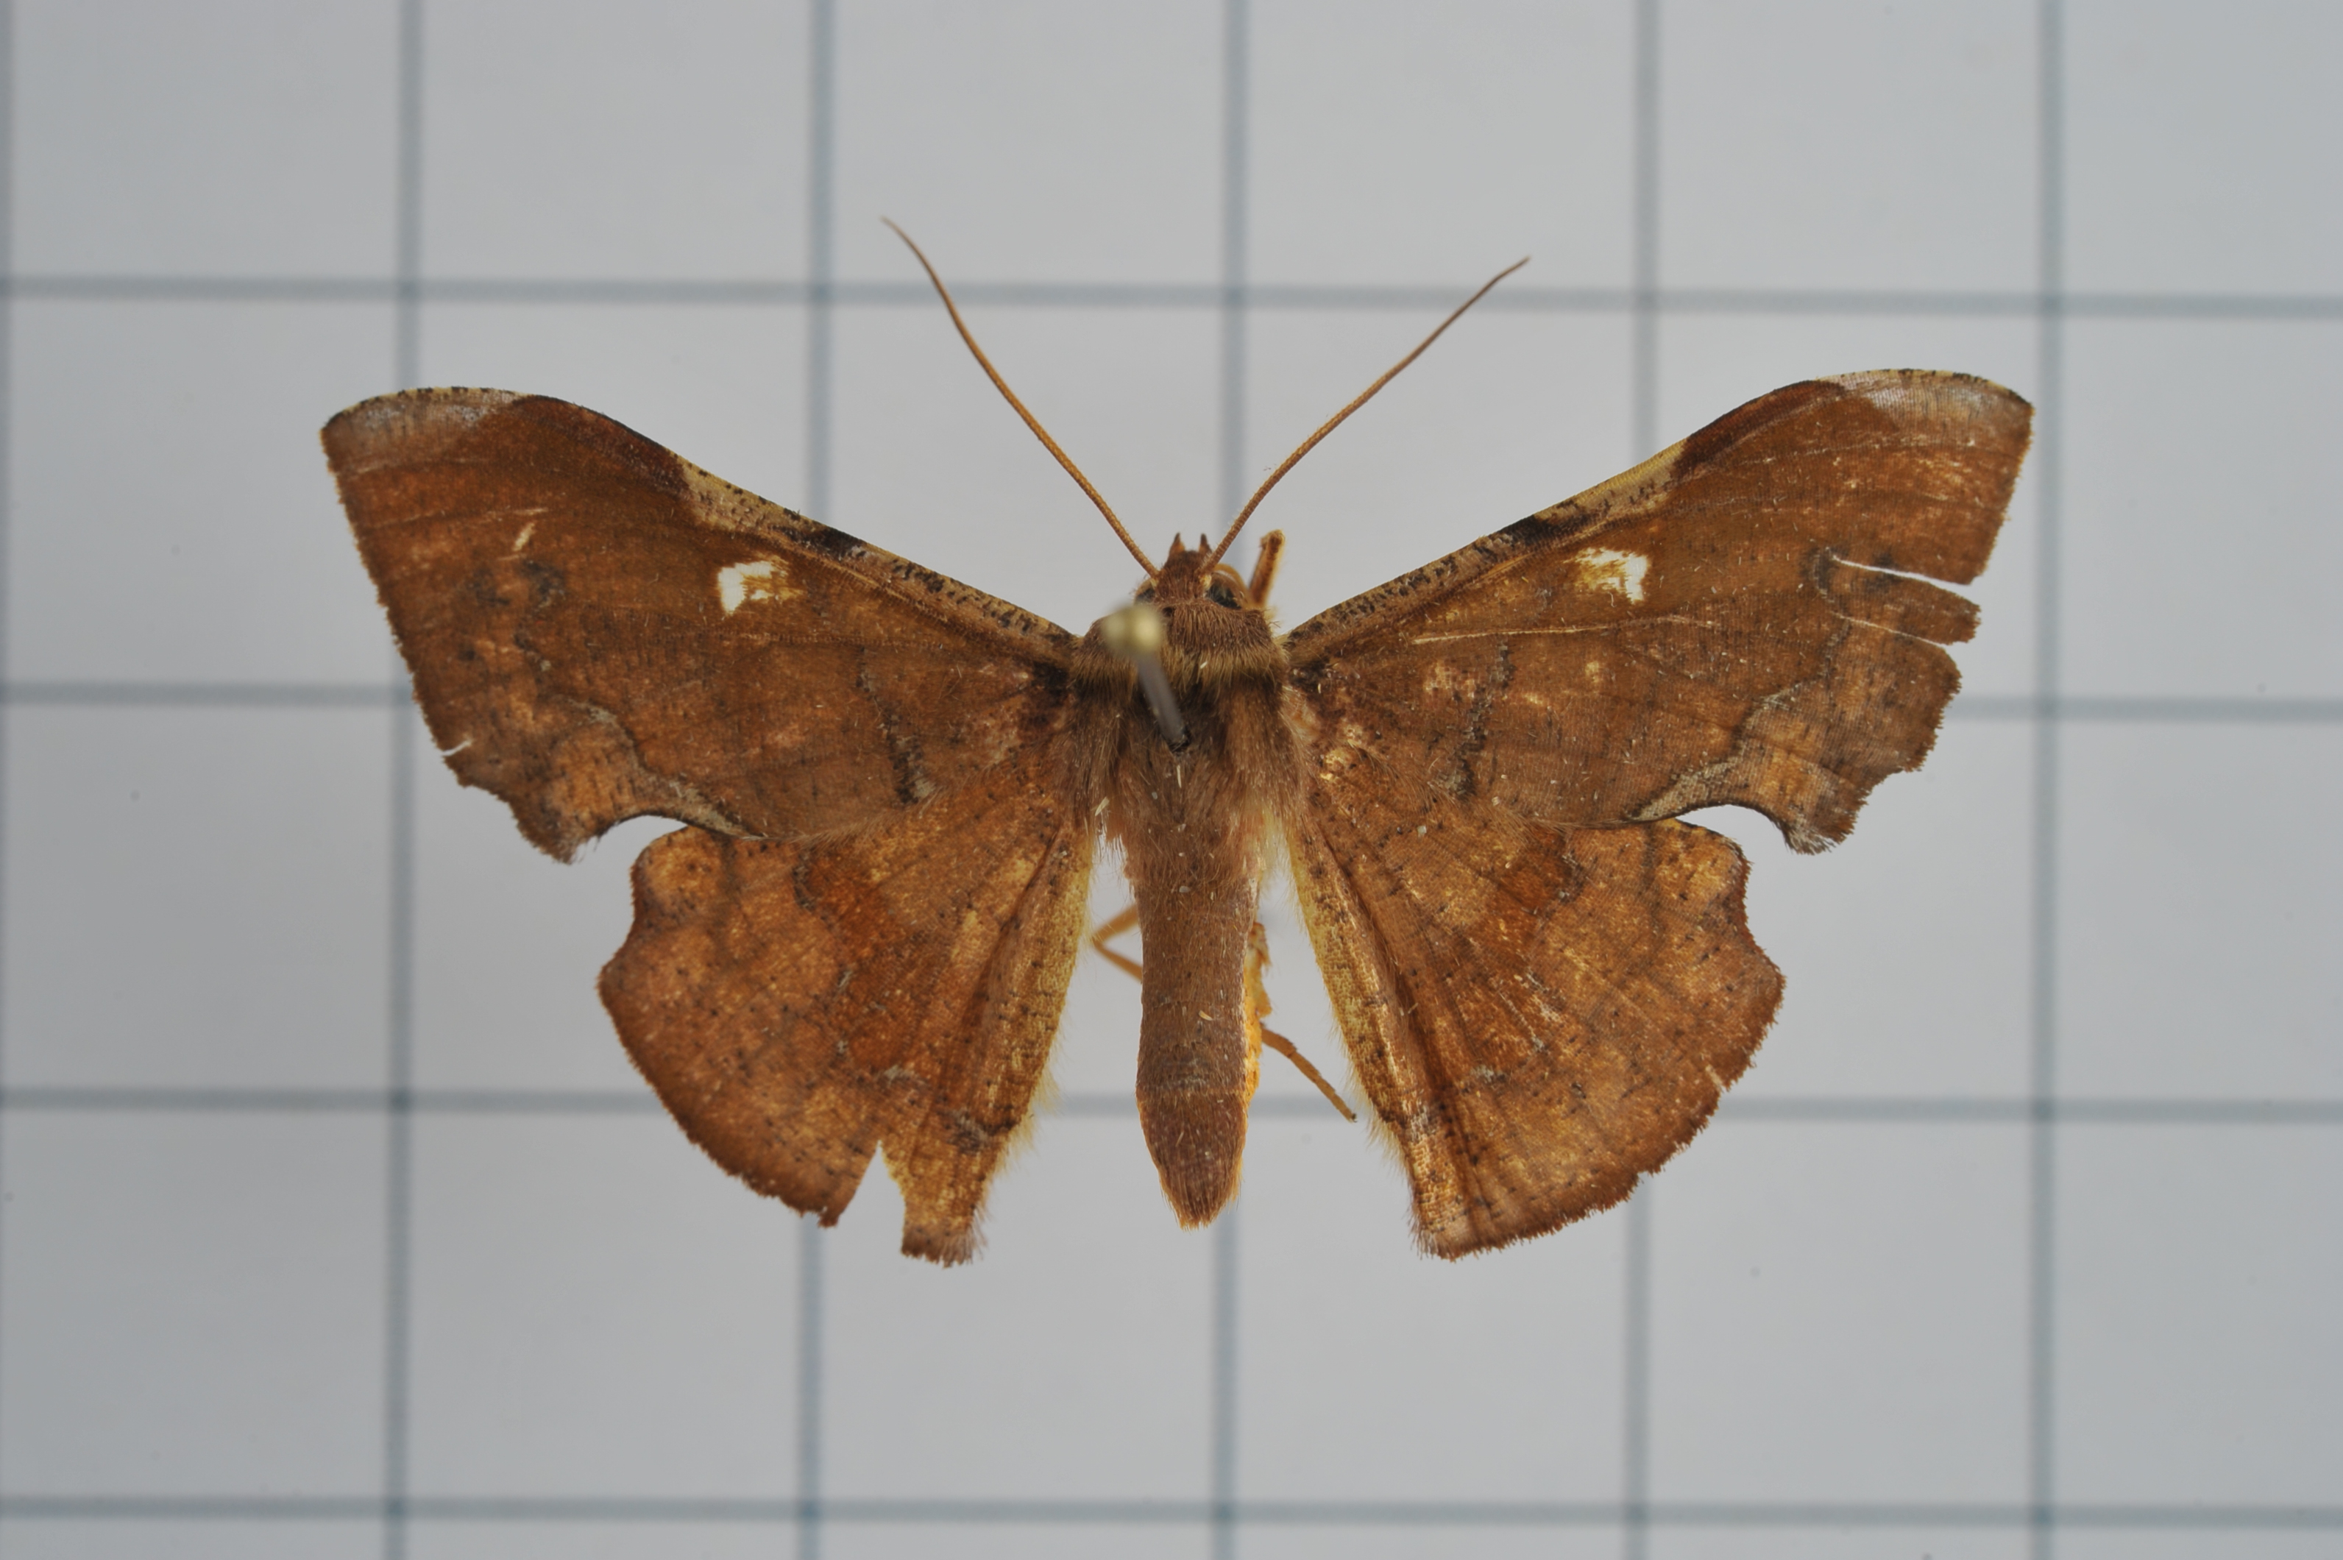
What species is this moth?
Fascellina chromataria
